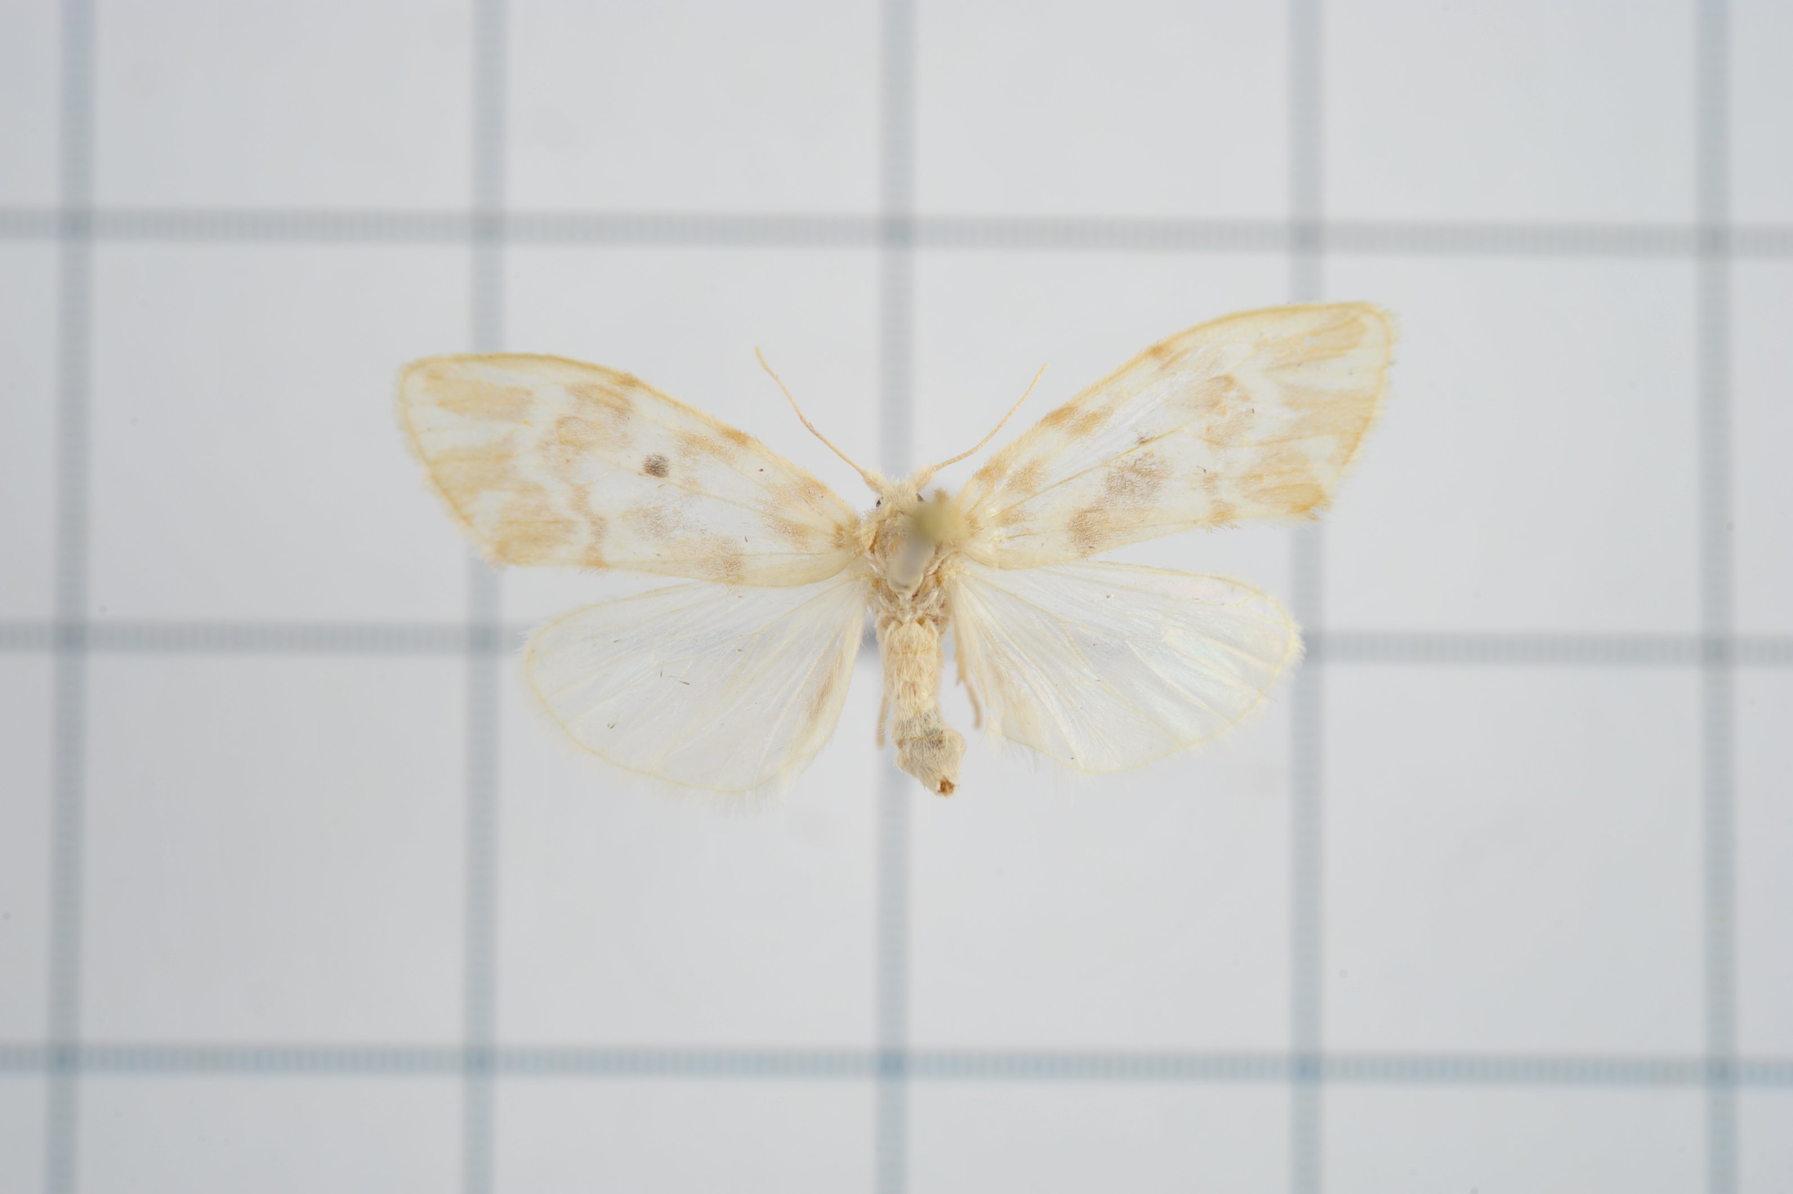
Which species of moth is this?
Nudaria ranruna
